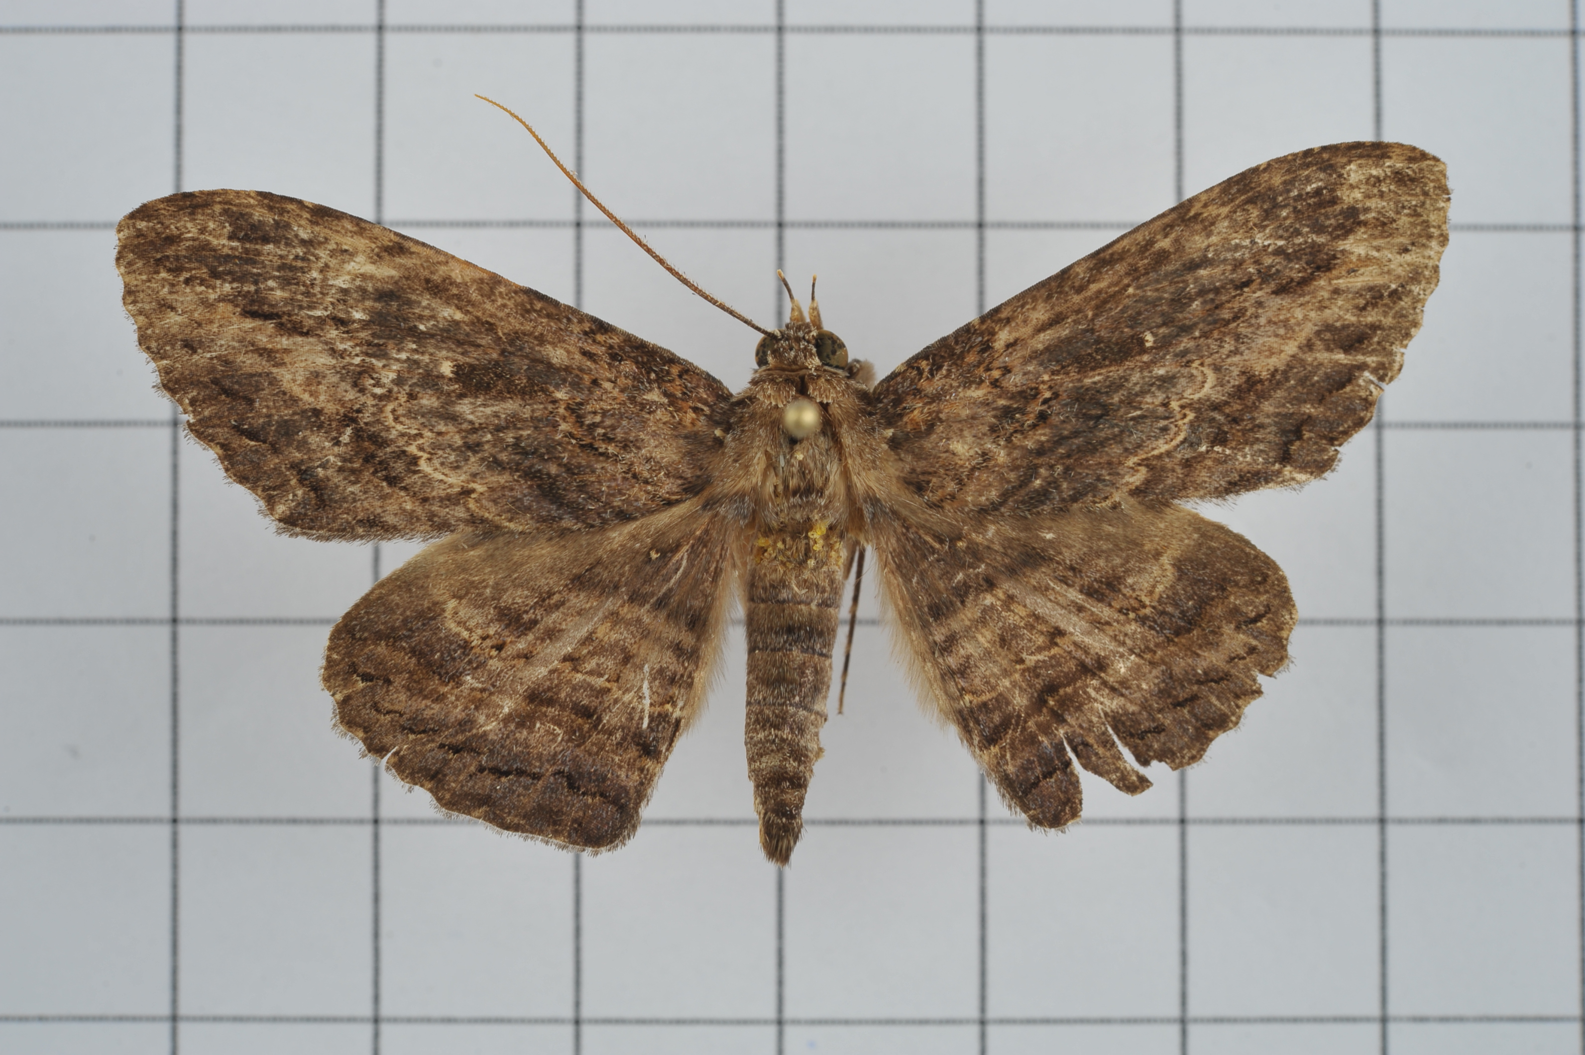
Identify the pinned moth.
Anisoneura salebrosa
